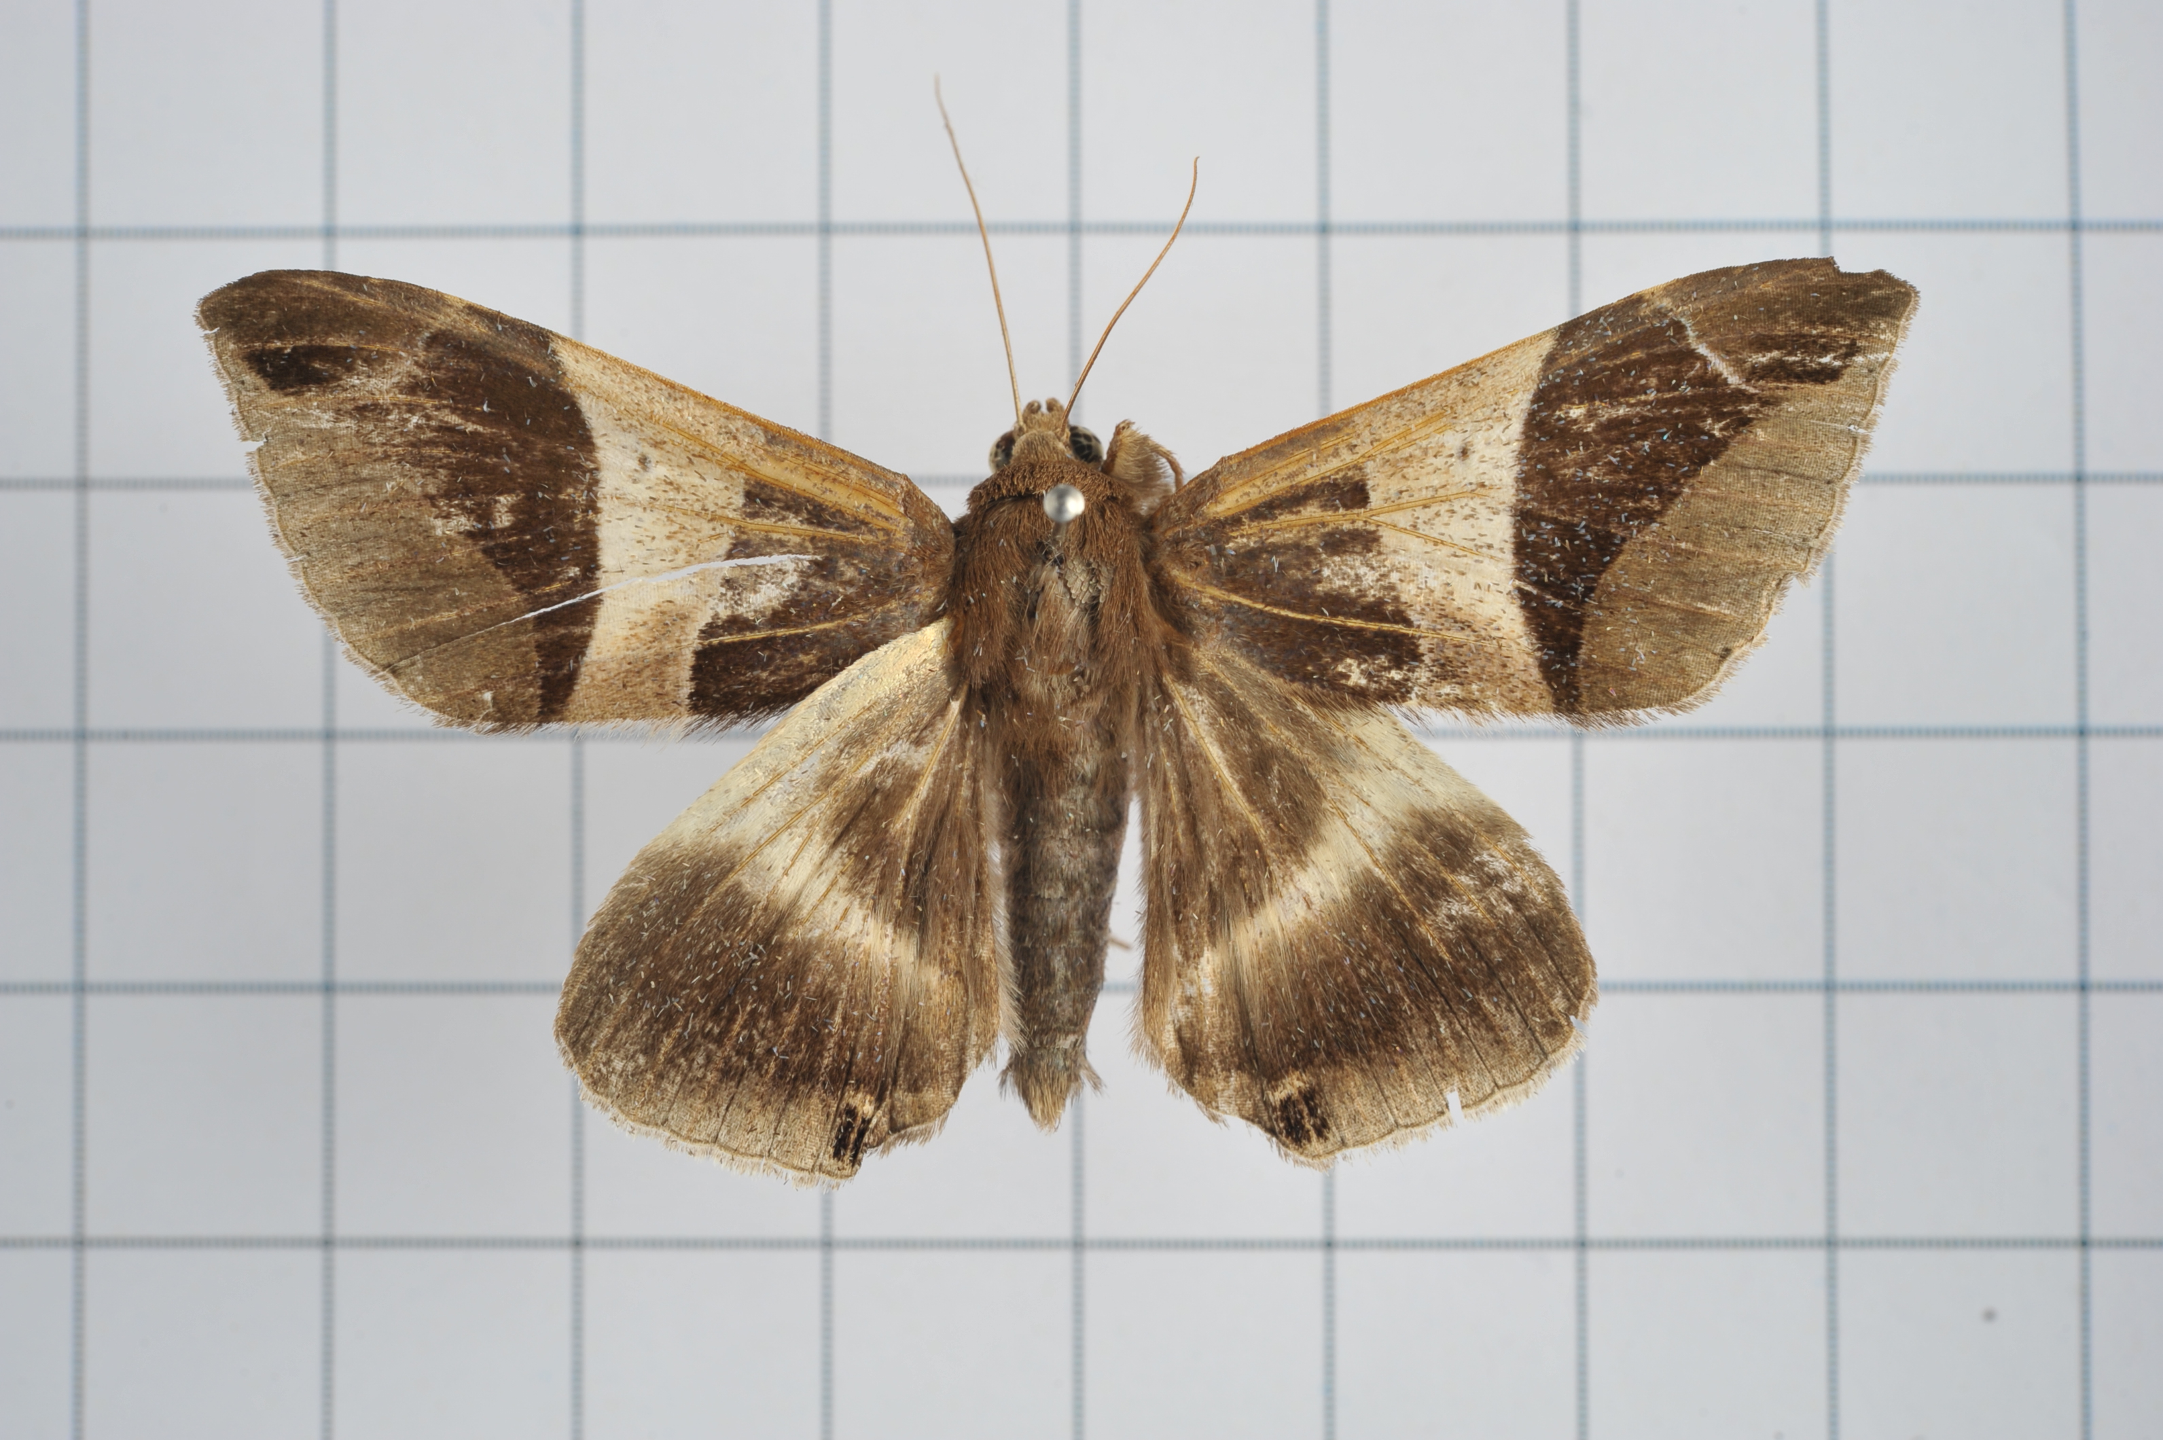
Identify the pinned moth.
Bastilla praetermissa
